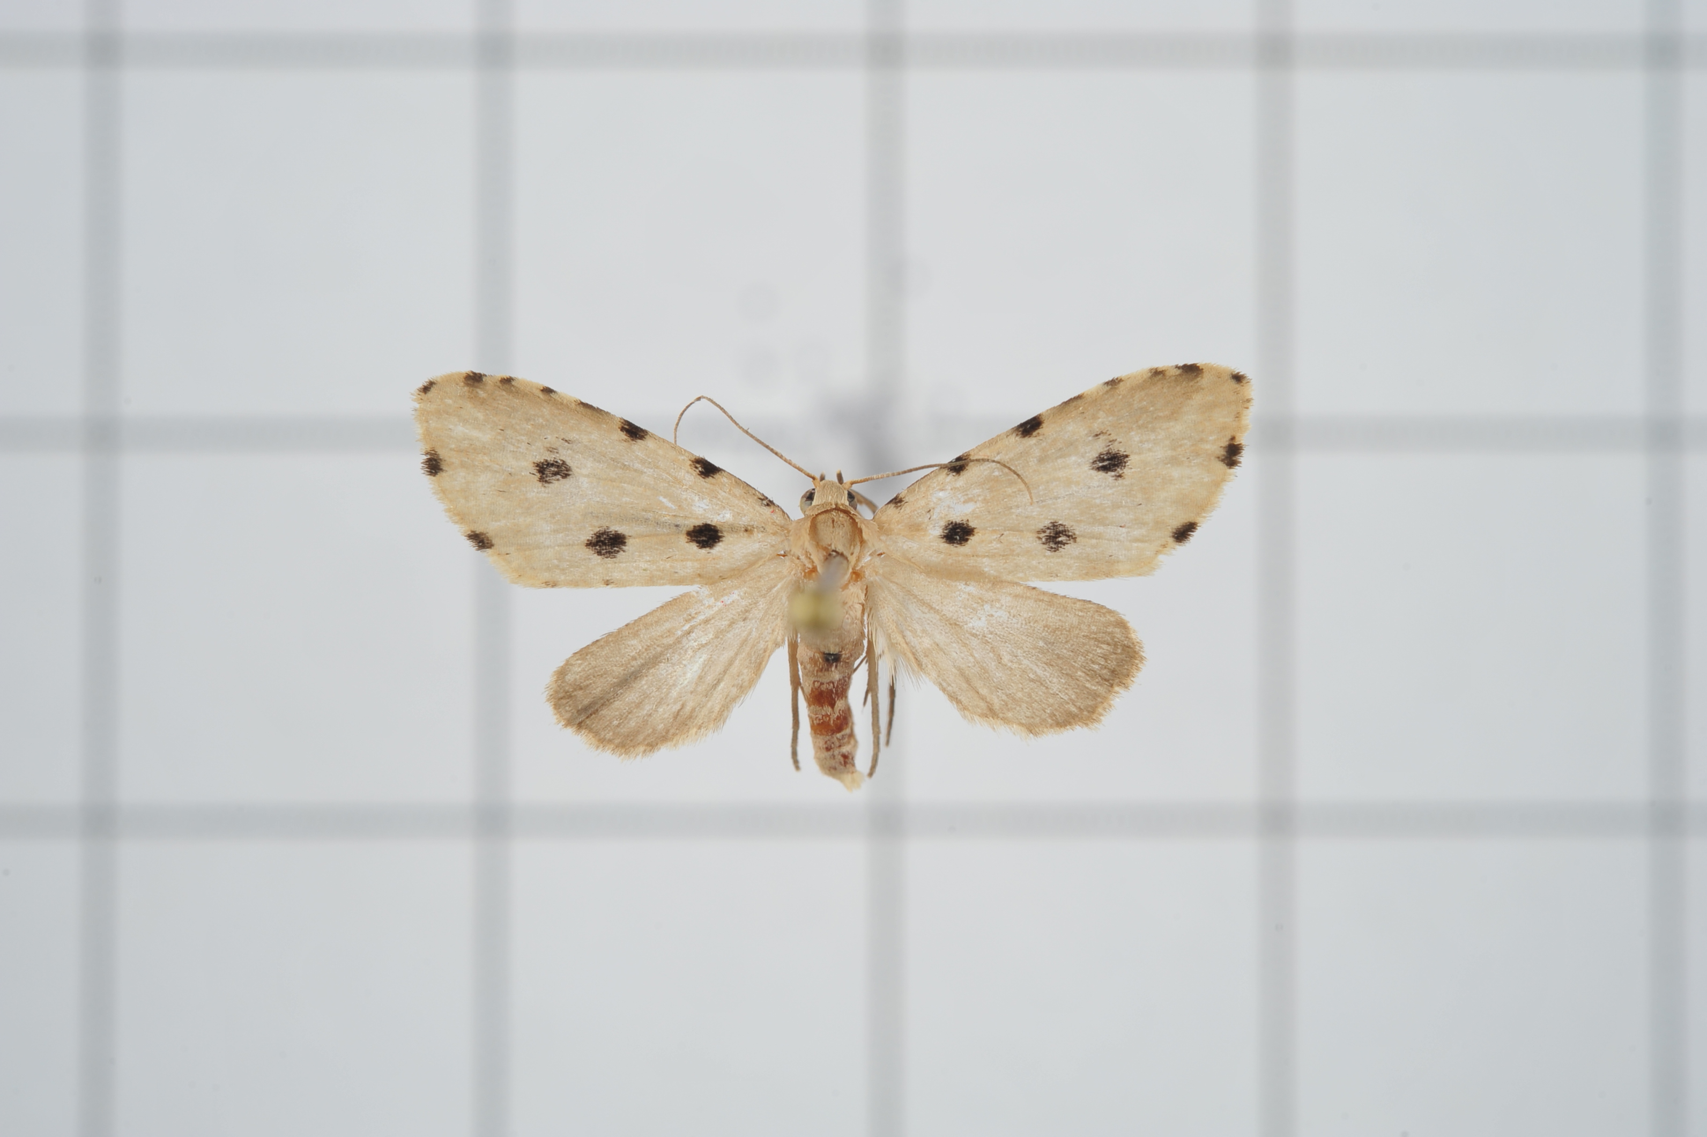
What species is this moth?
Metaemene atrigutta
